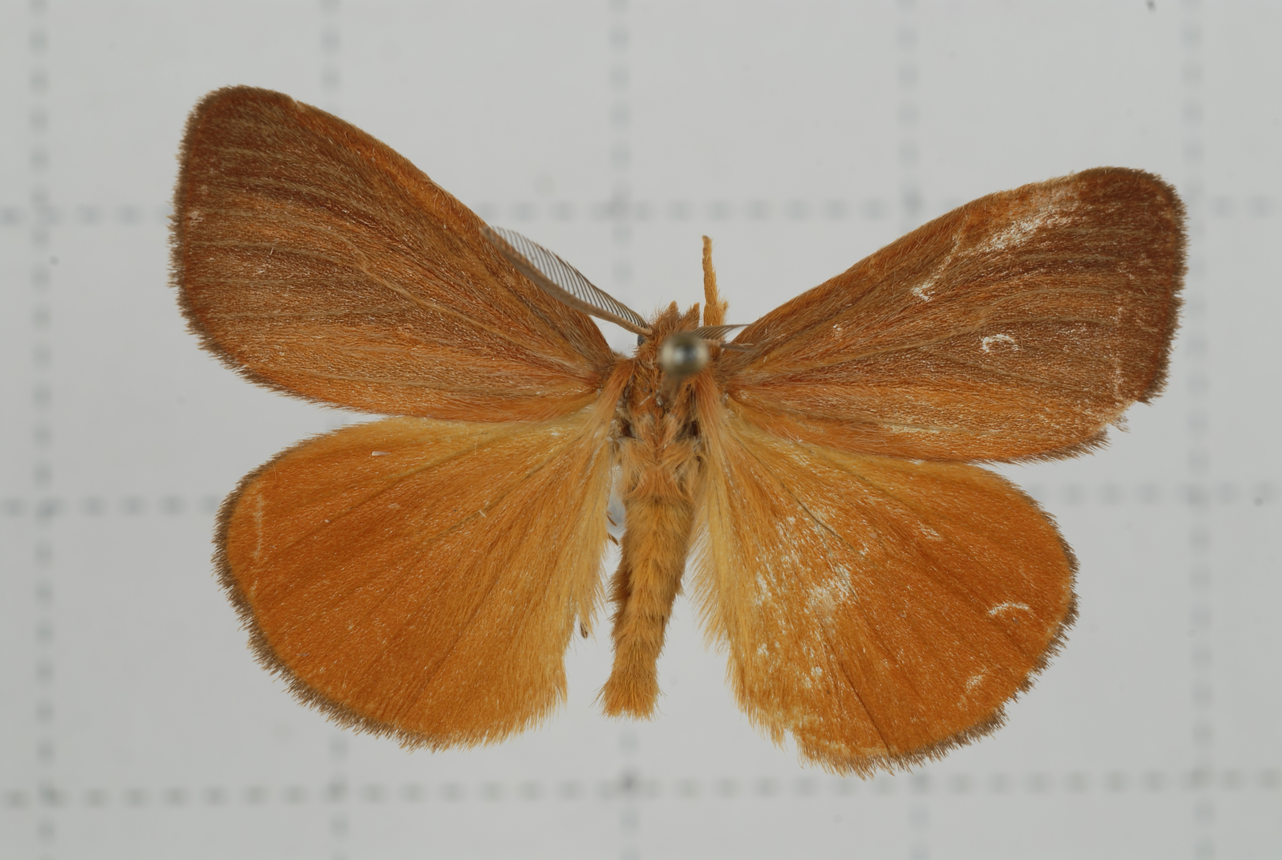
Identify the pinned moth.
Pantana substrigosa
